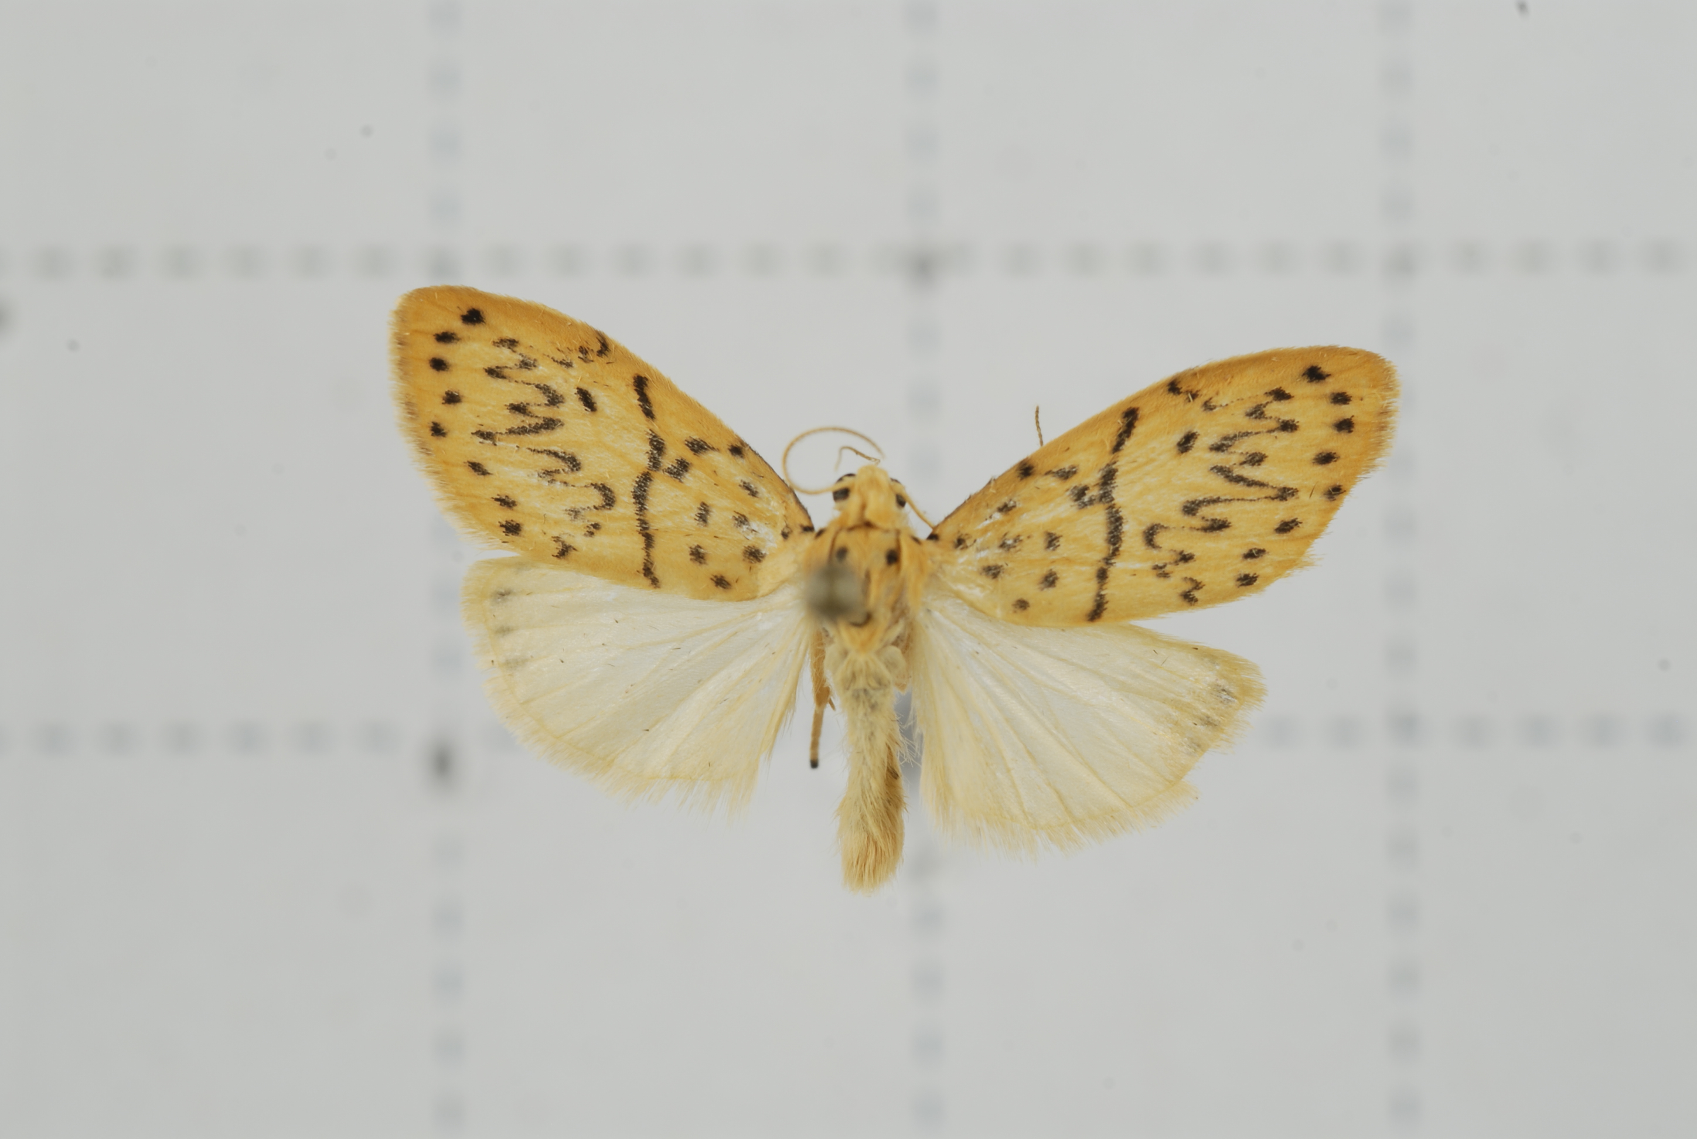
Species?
Huangilene alikangiae alikangiae
